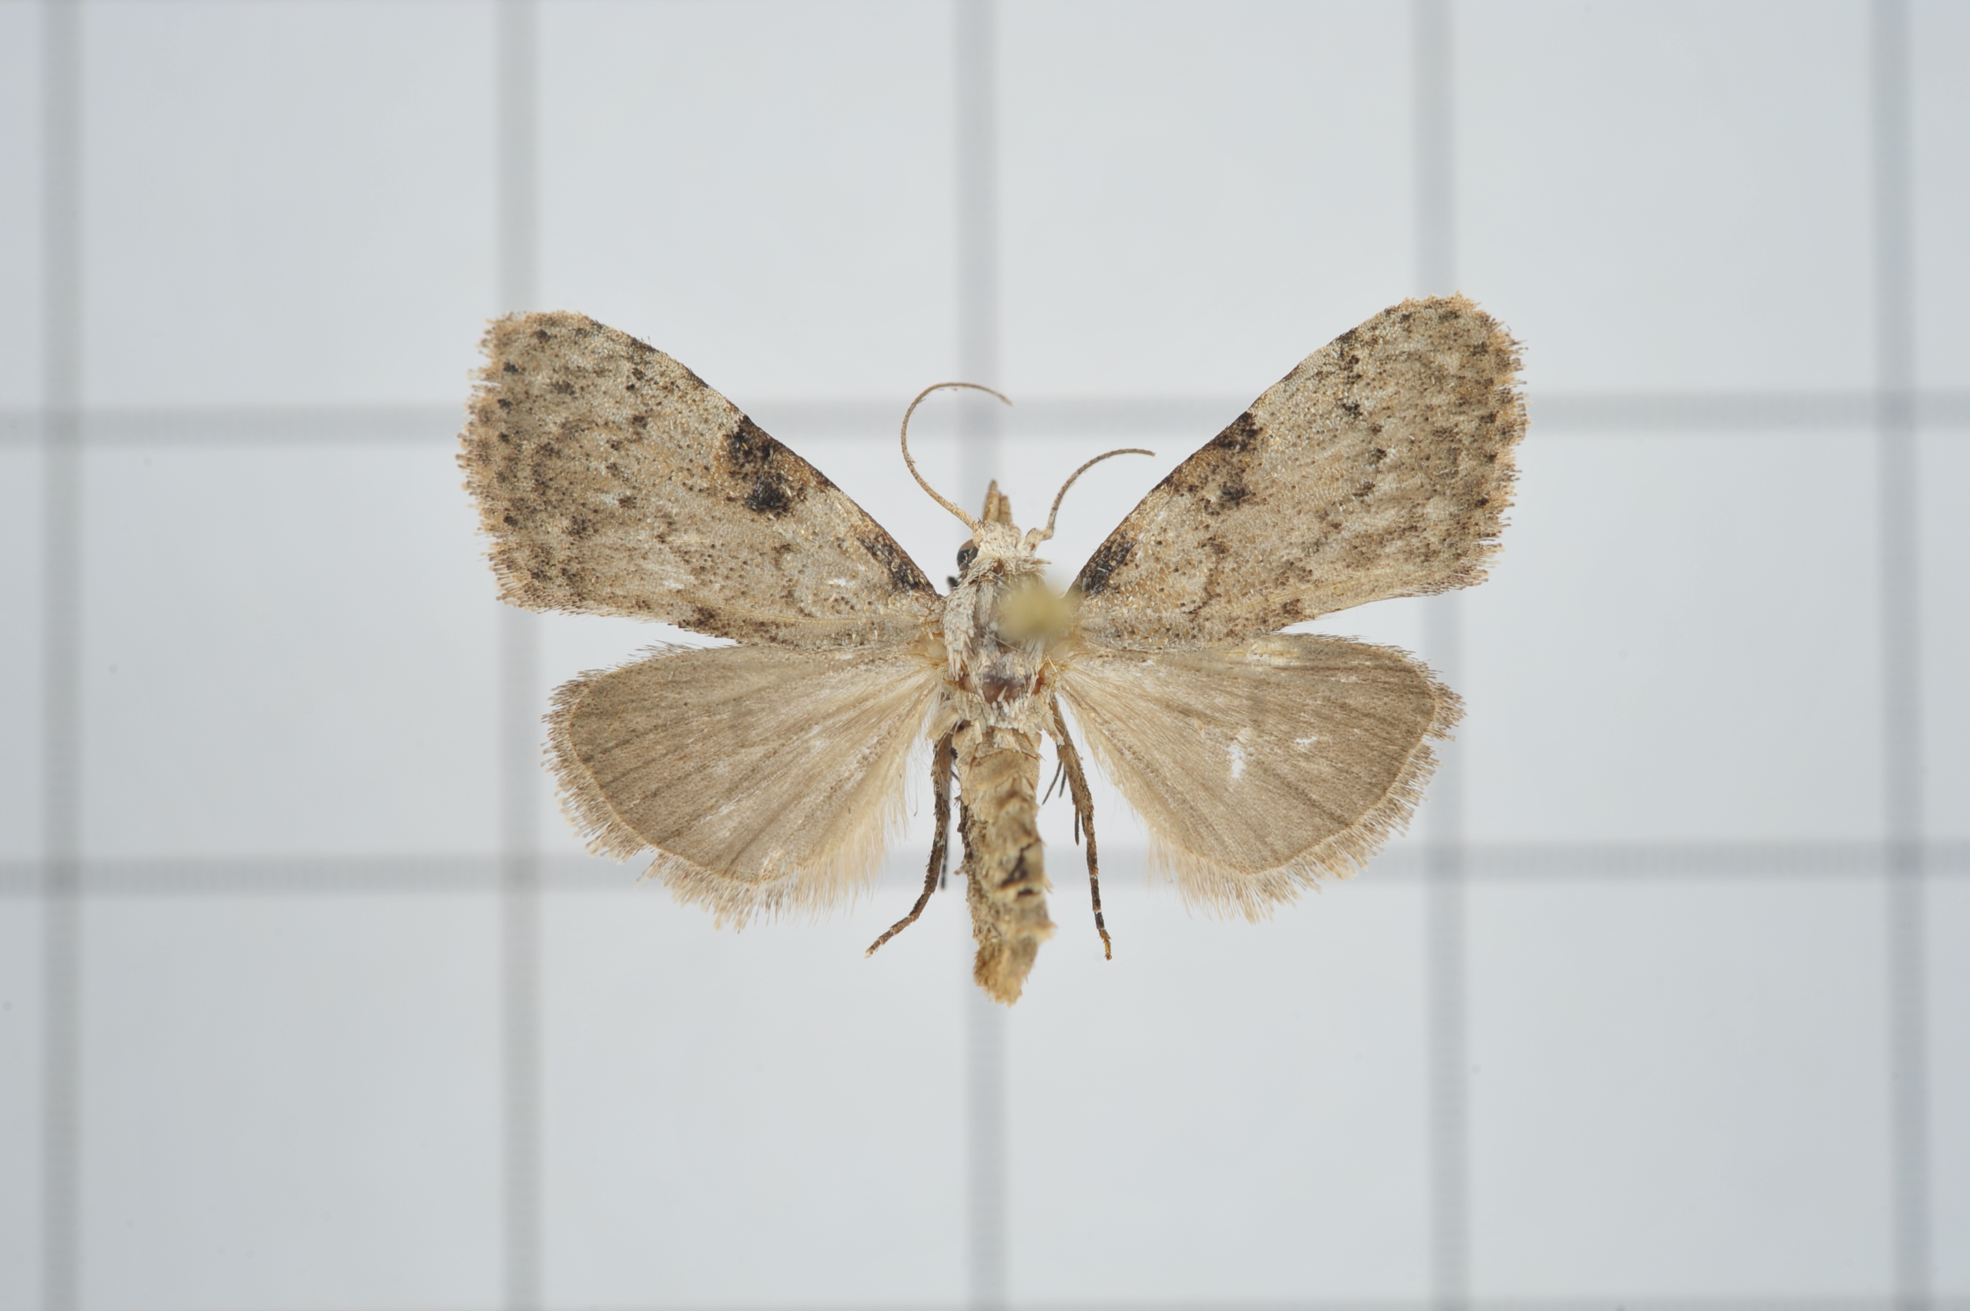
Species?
Meganola major takasago
